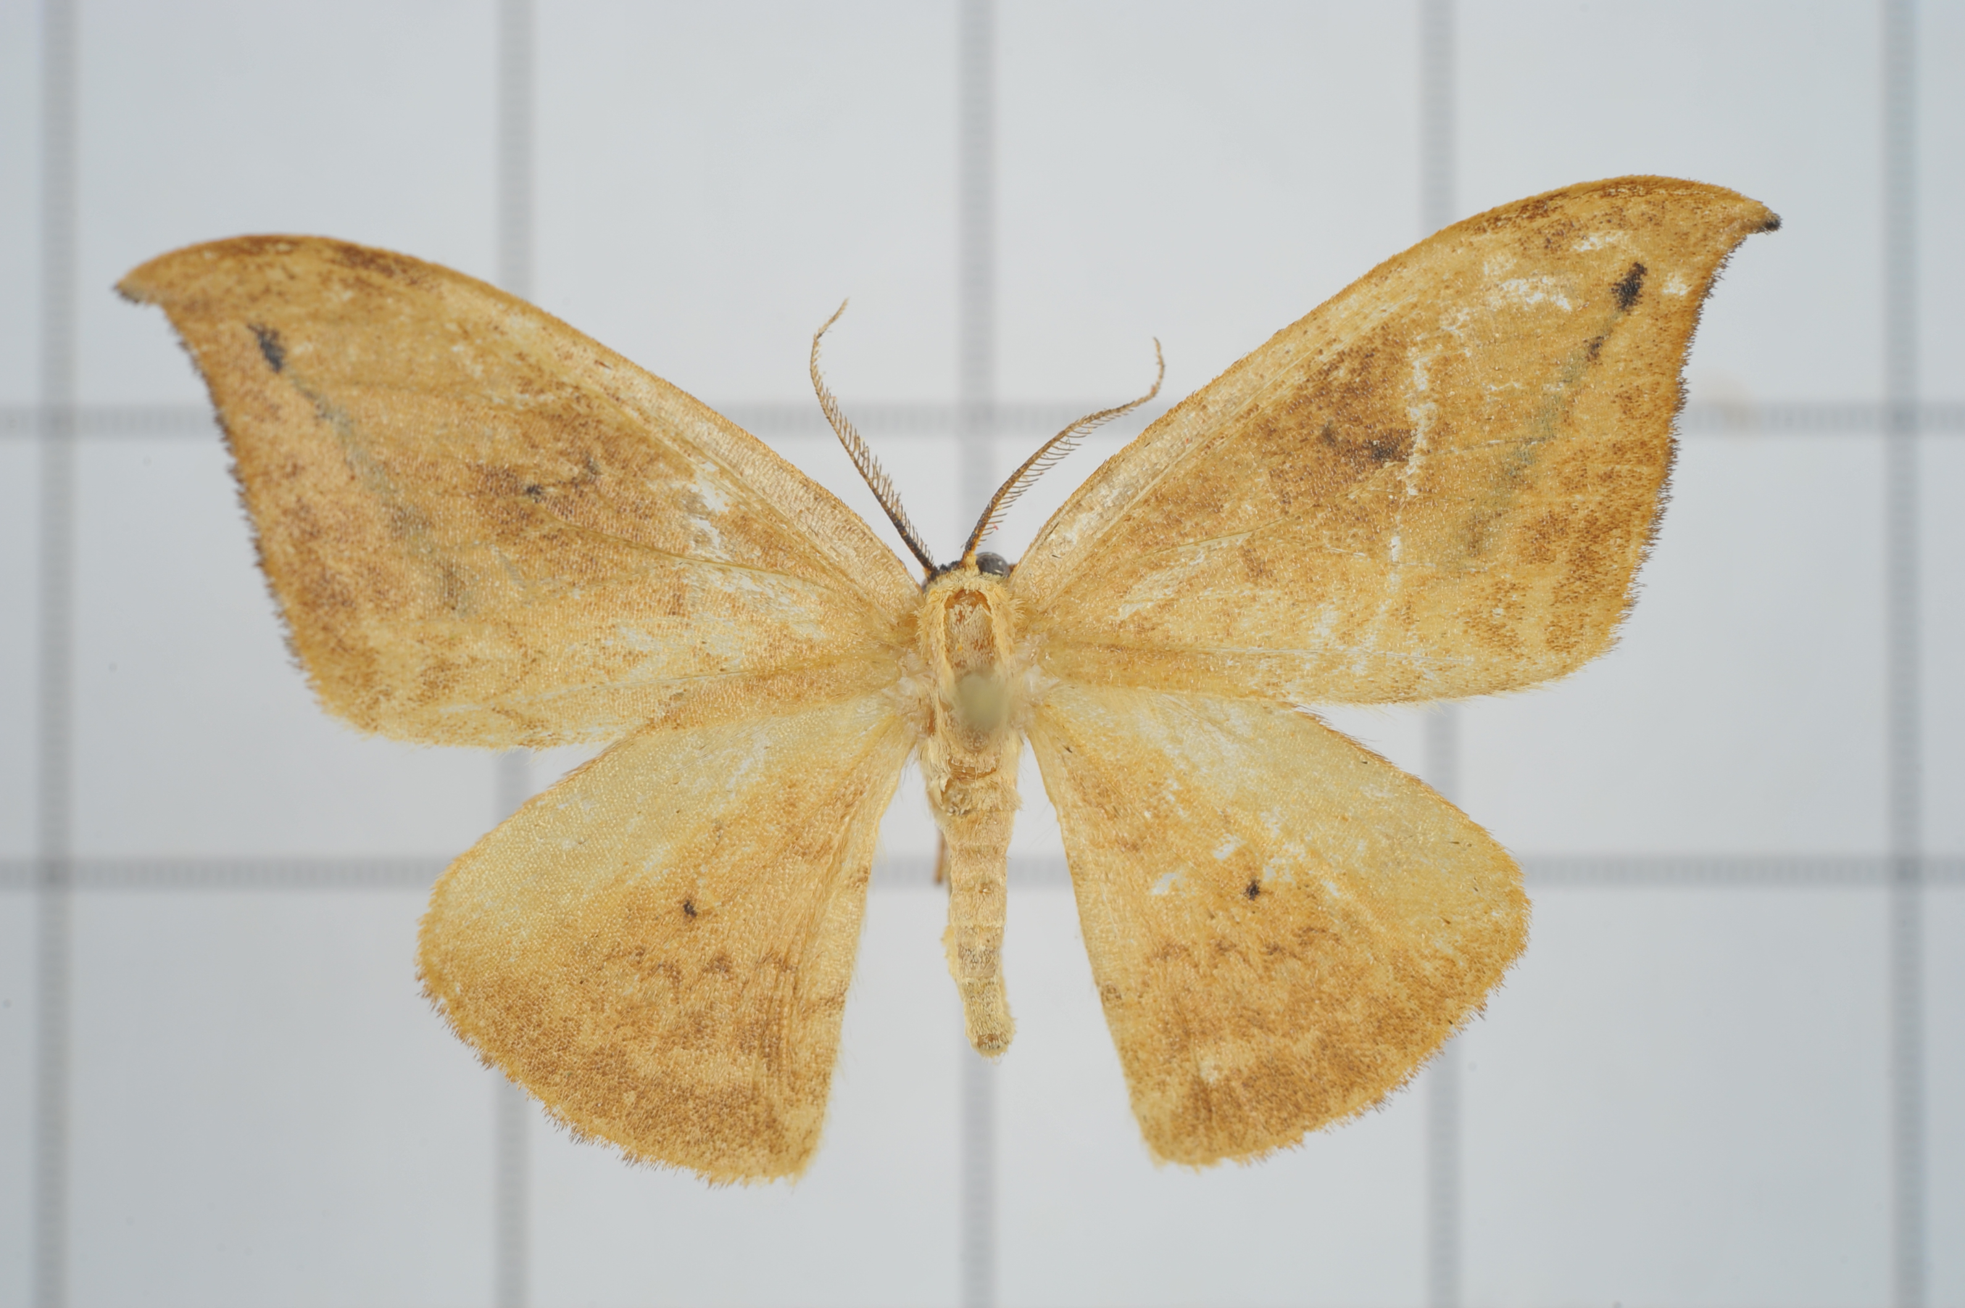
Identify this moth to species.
Strepsigonia diluta
